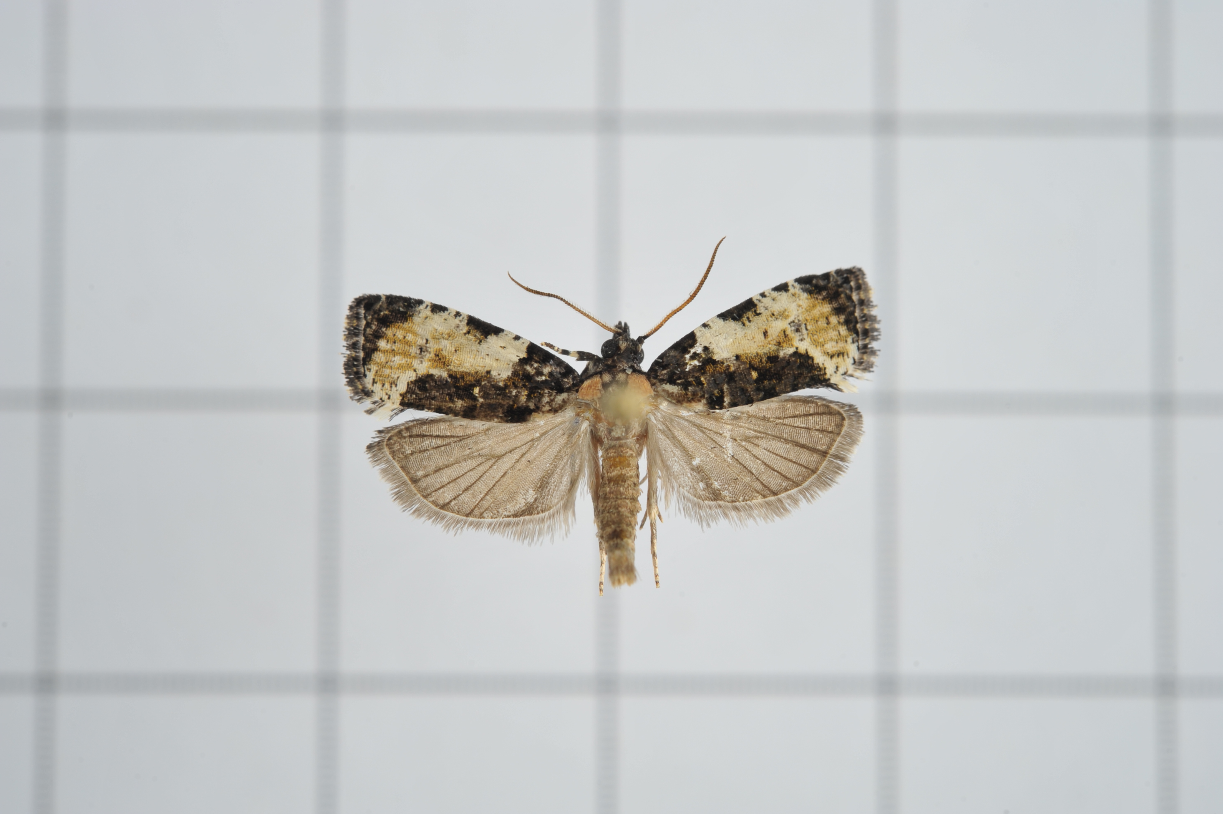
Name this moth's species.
Aterpia praeceps
